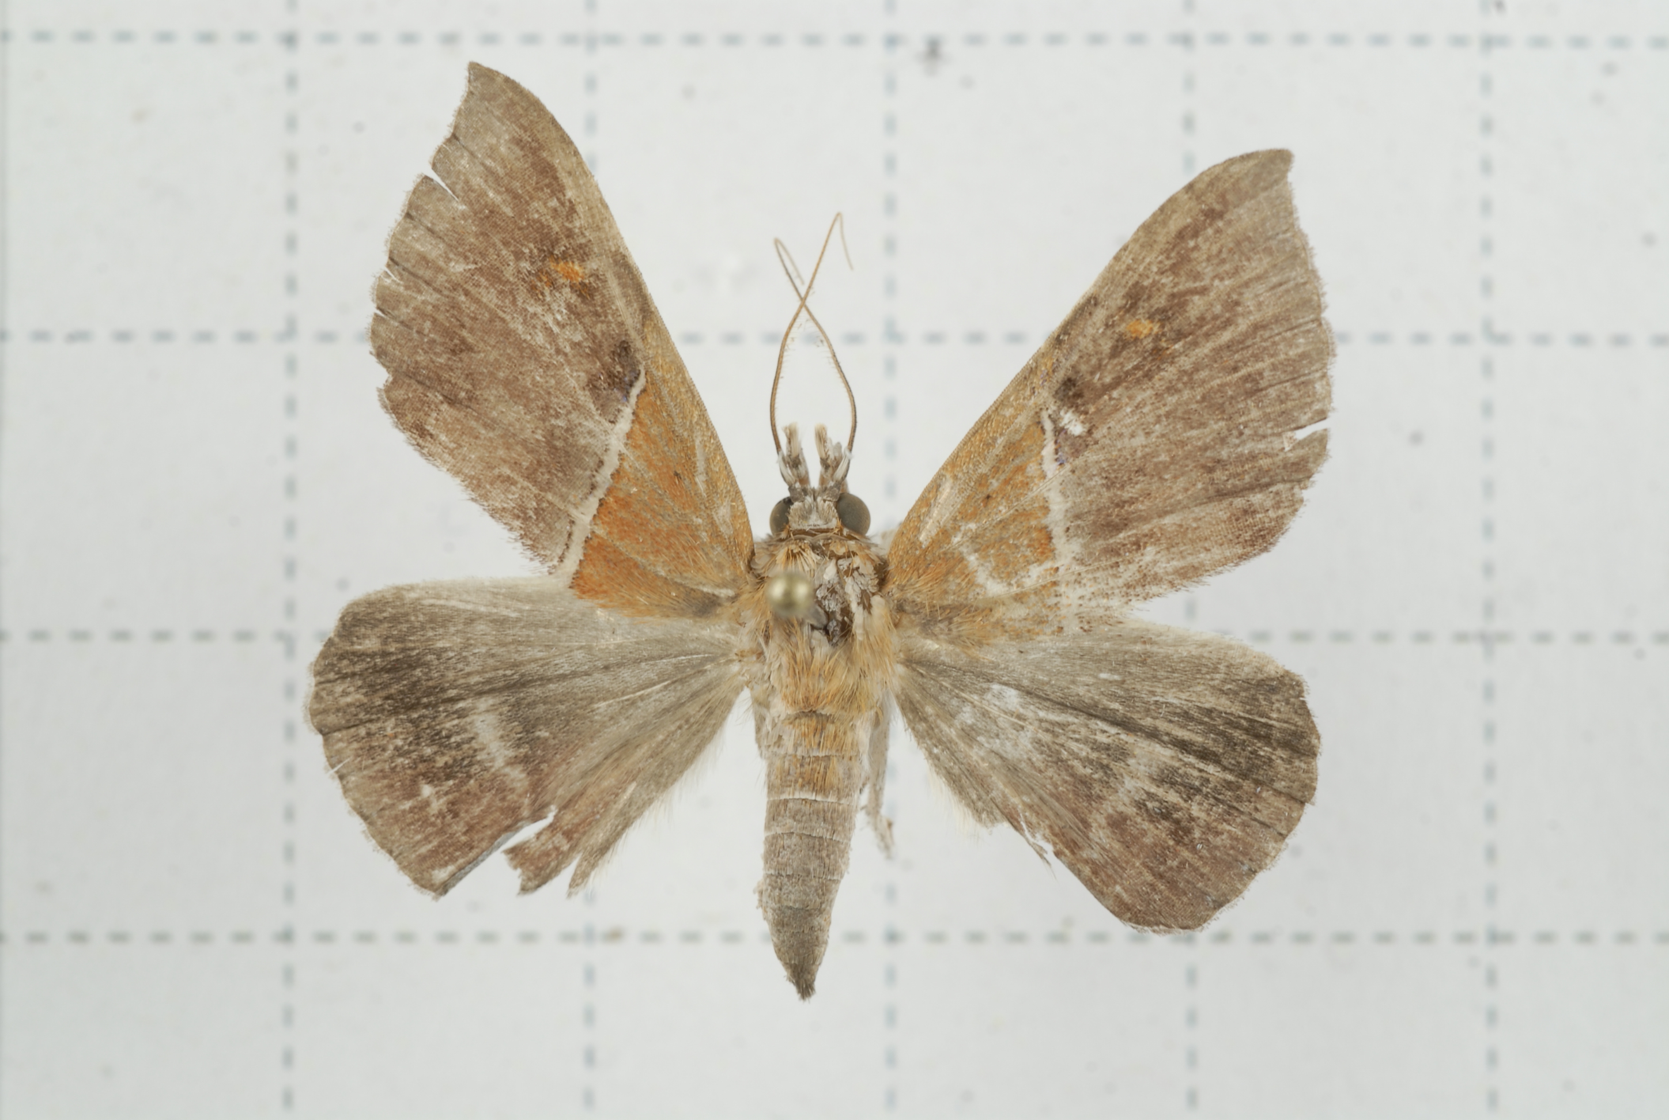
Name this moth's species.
Sympis rufibasis
